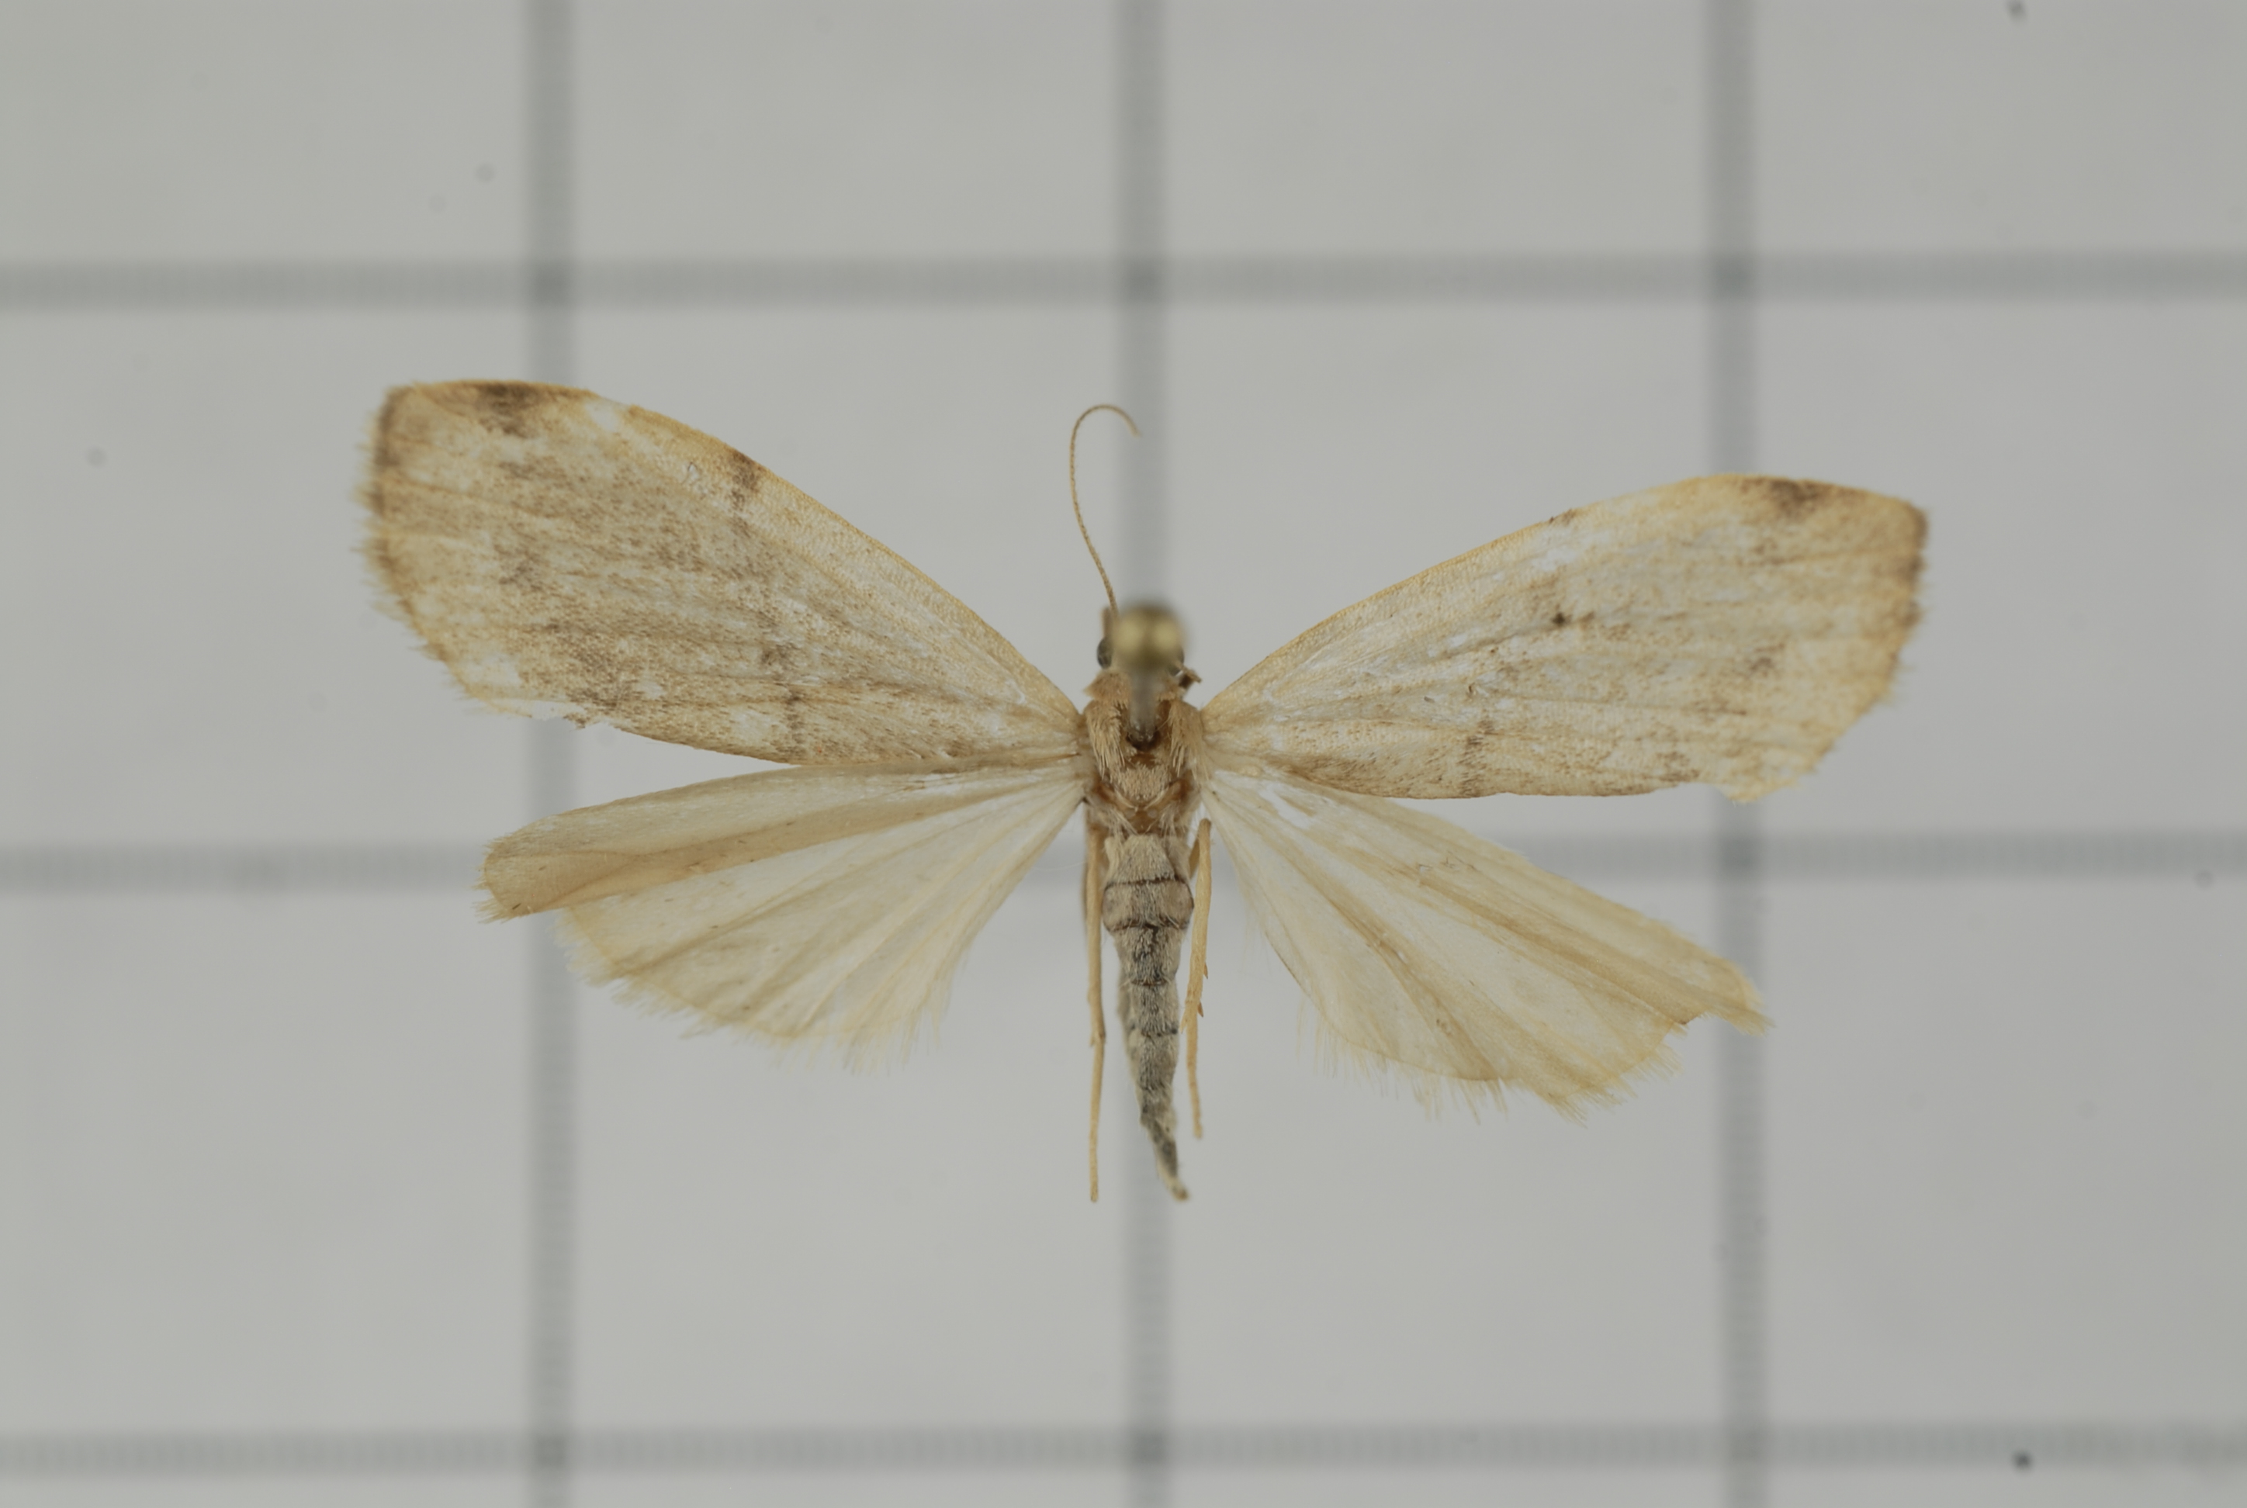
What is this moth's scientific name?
Mithuna arizana
